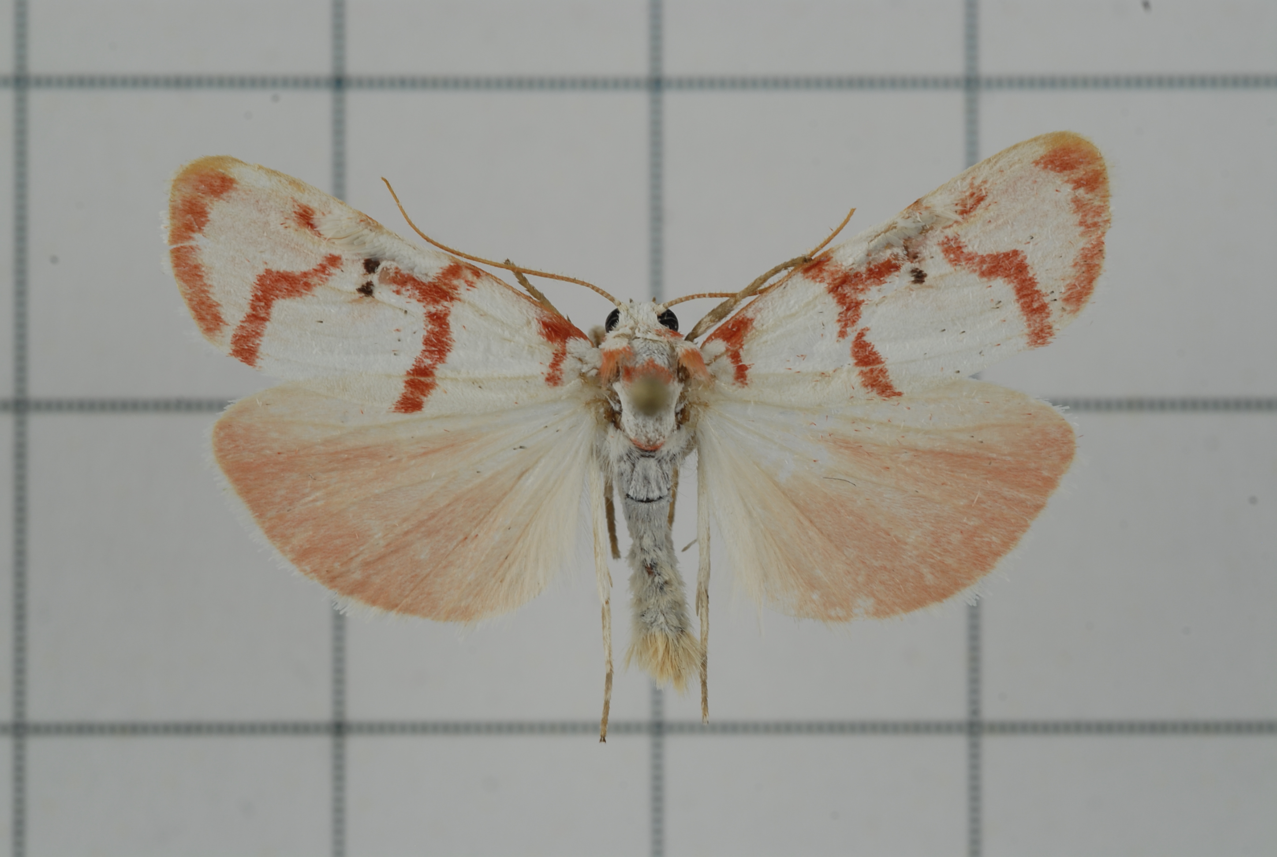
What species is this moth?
Cyana hamata hamata
